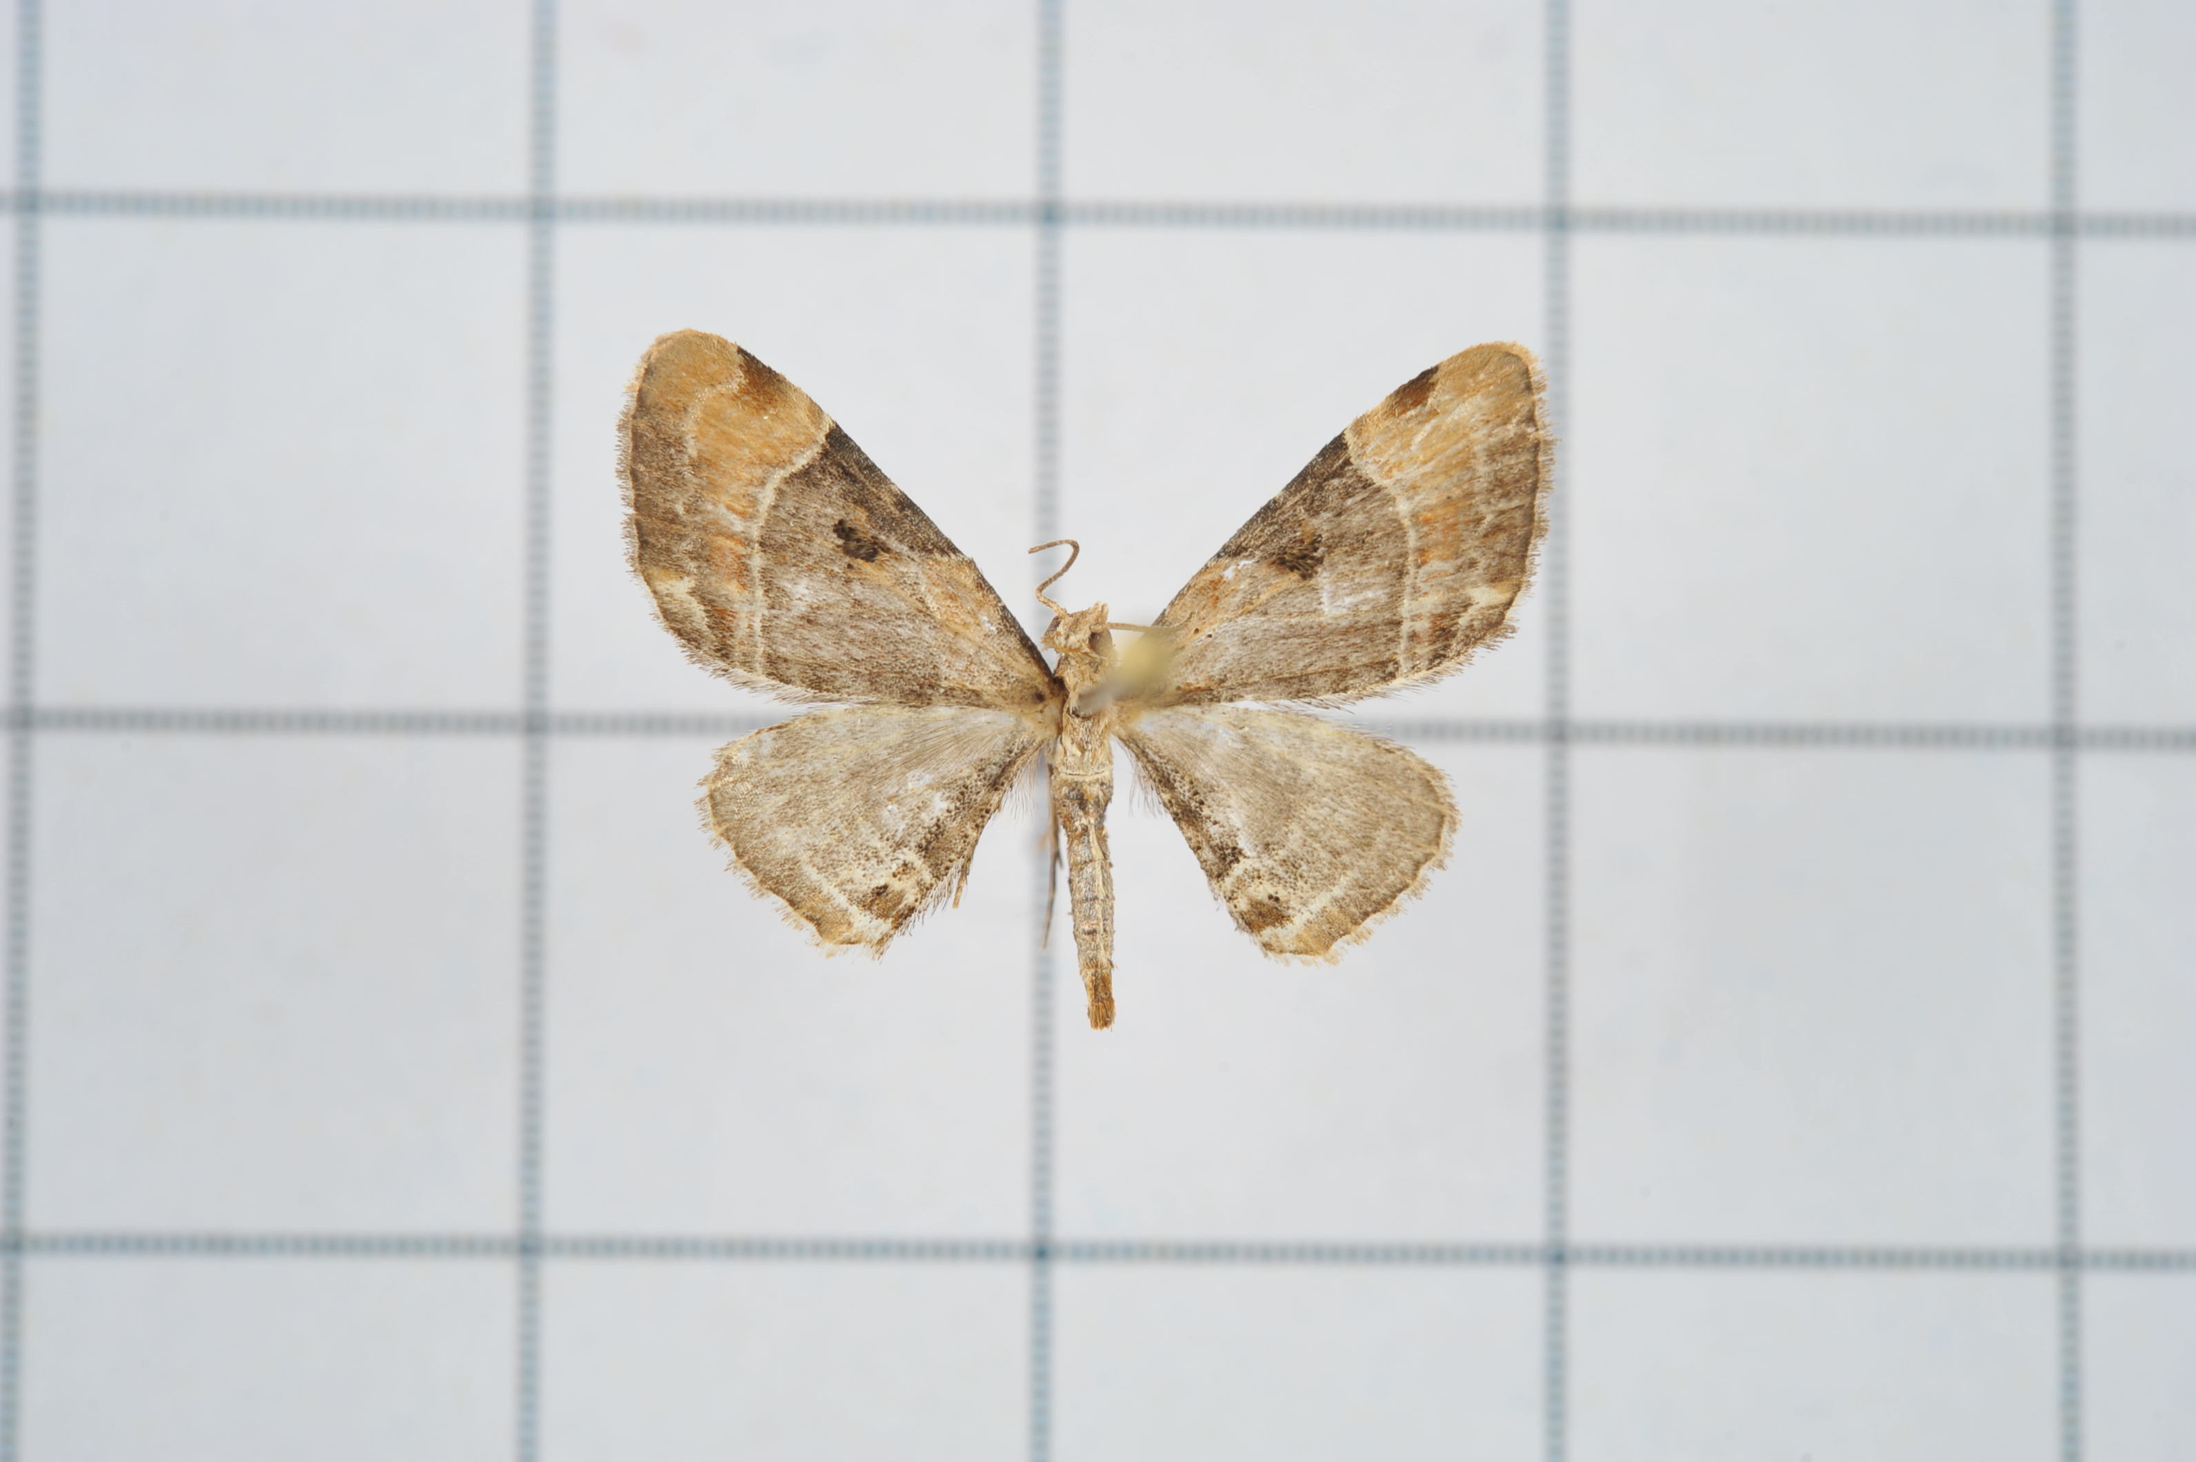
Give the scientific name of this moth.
Mesoptila melanolopha
